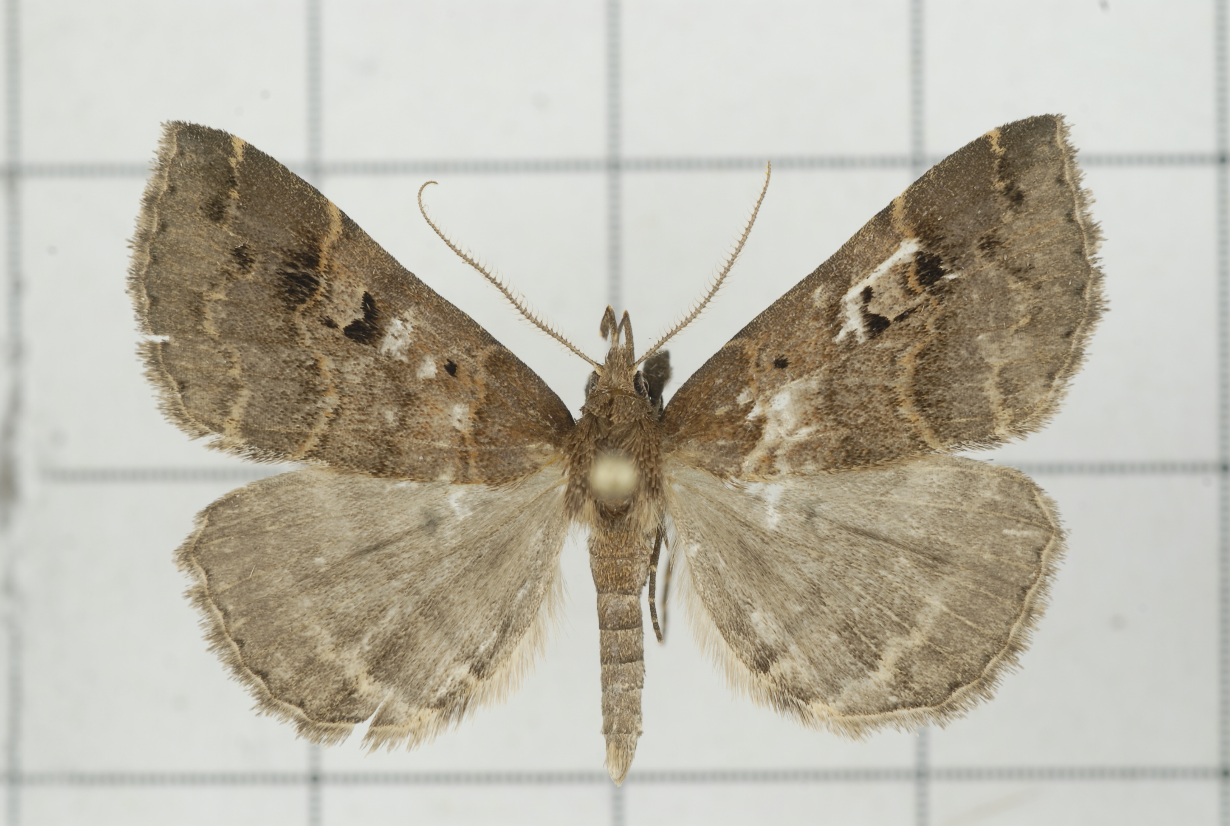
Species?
Bertula hadenalis
